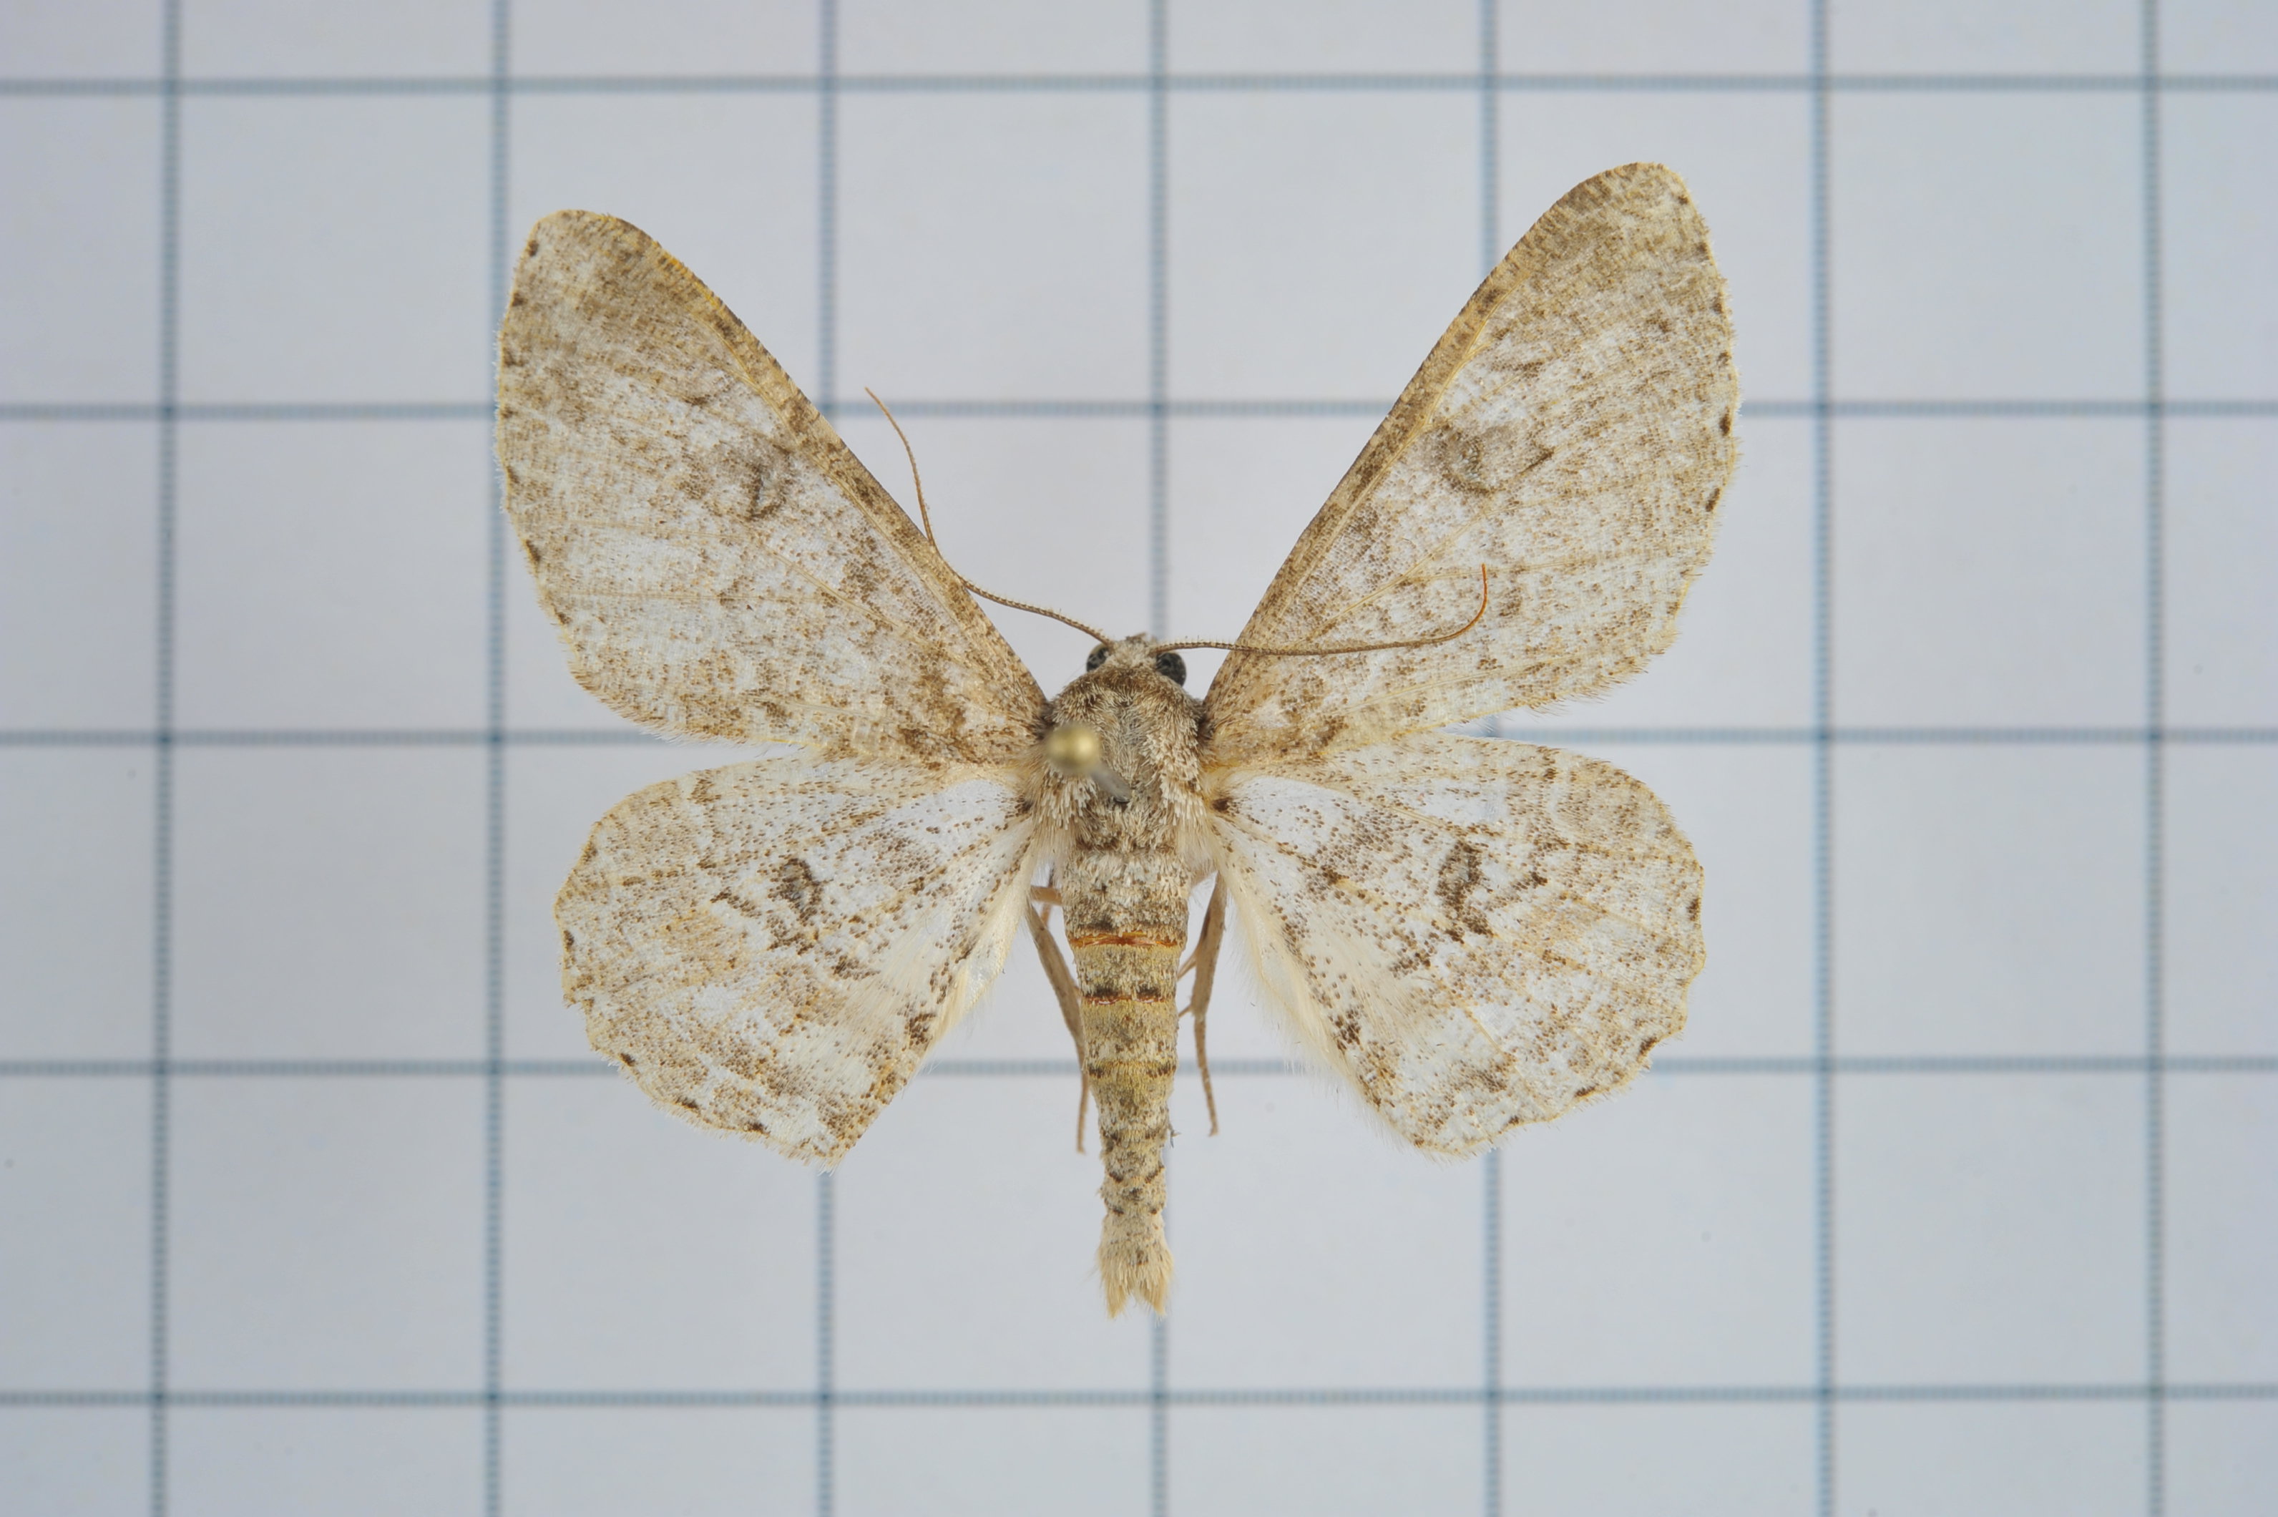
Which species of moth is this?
Ascotis selenaria imparata
